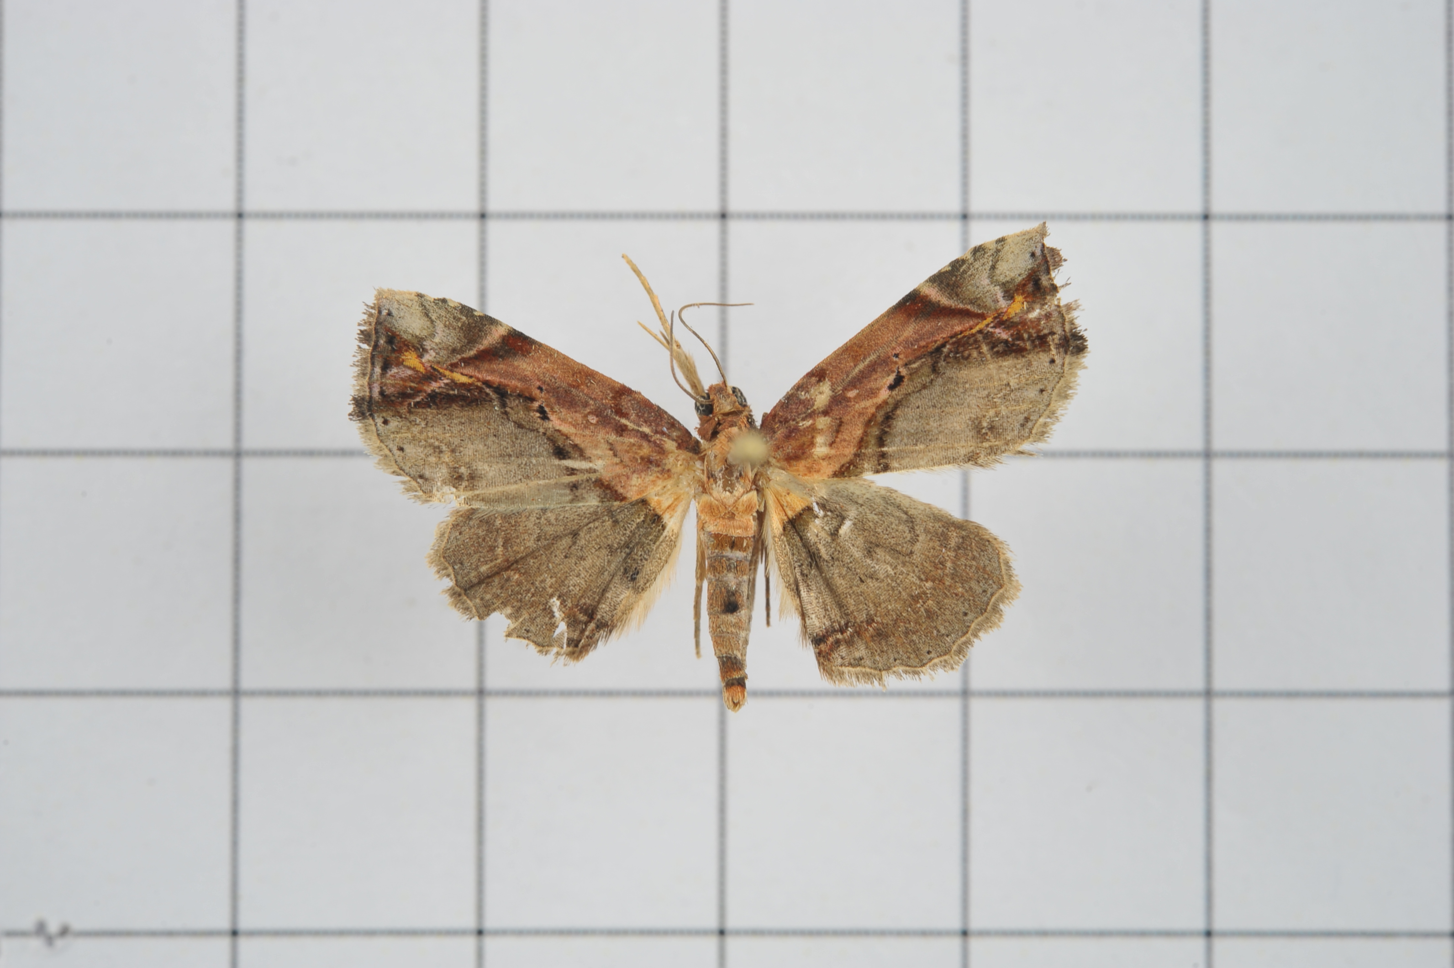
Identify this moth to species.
Lophoruza pulcherrima
